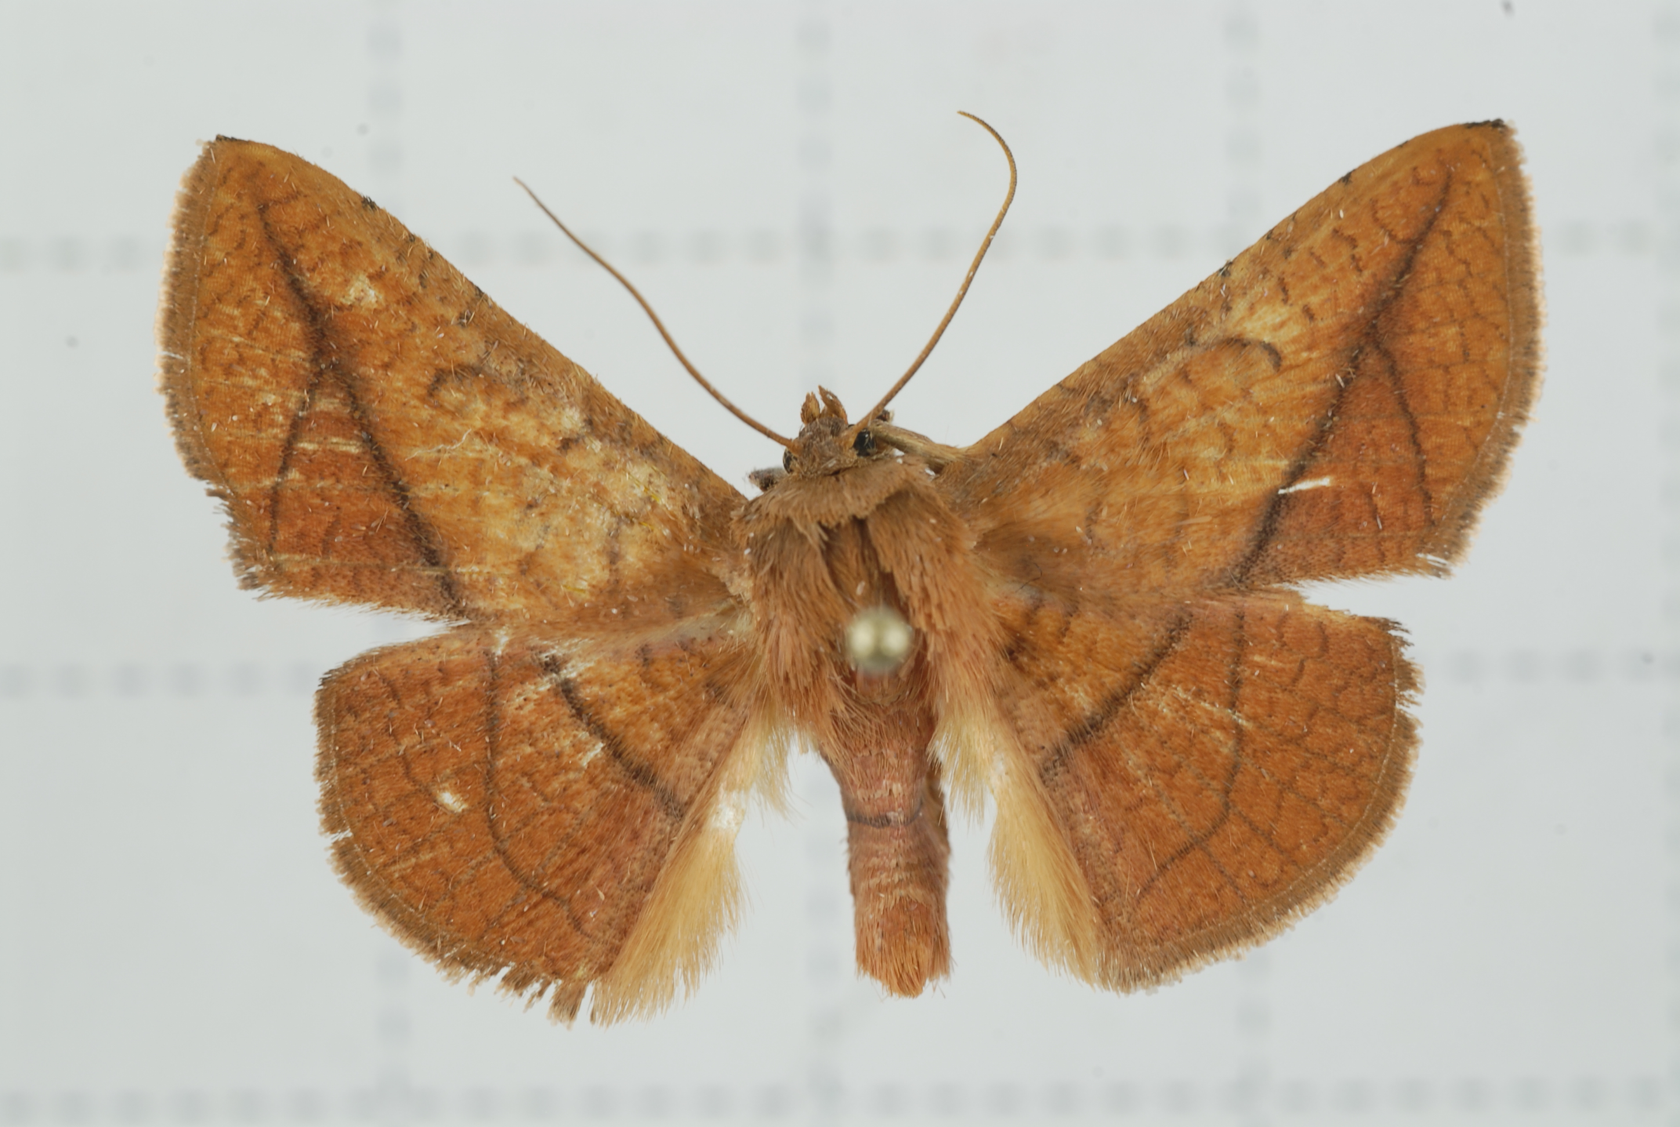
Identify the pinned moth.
Sonagara strigipennis
